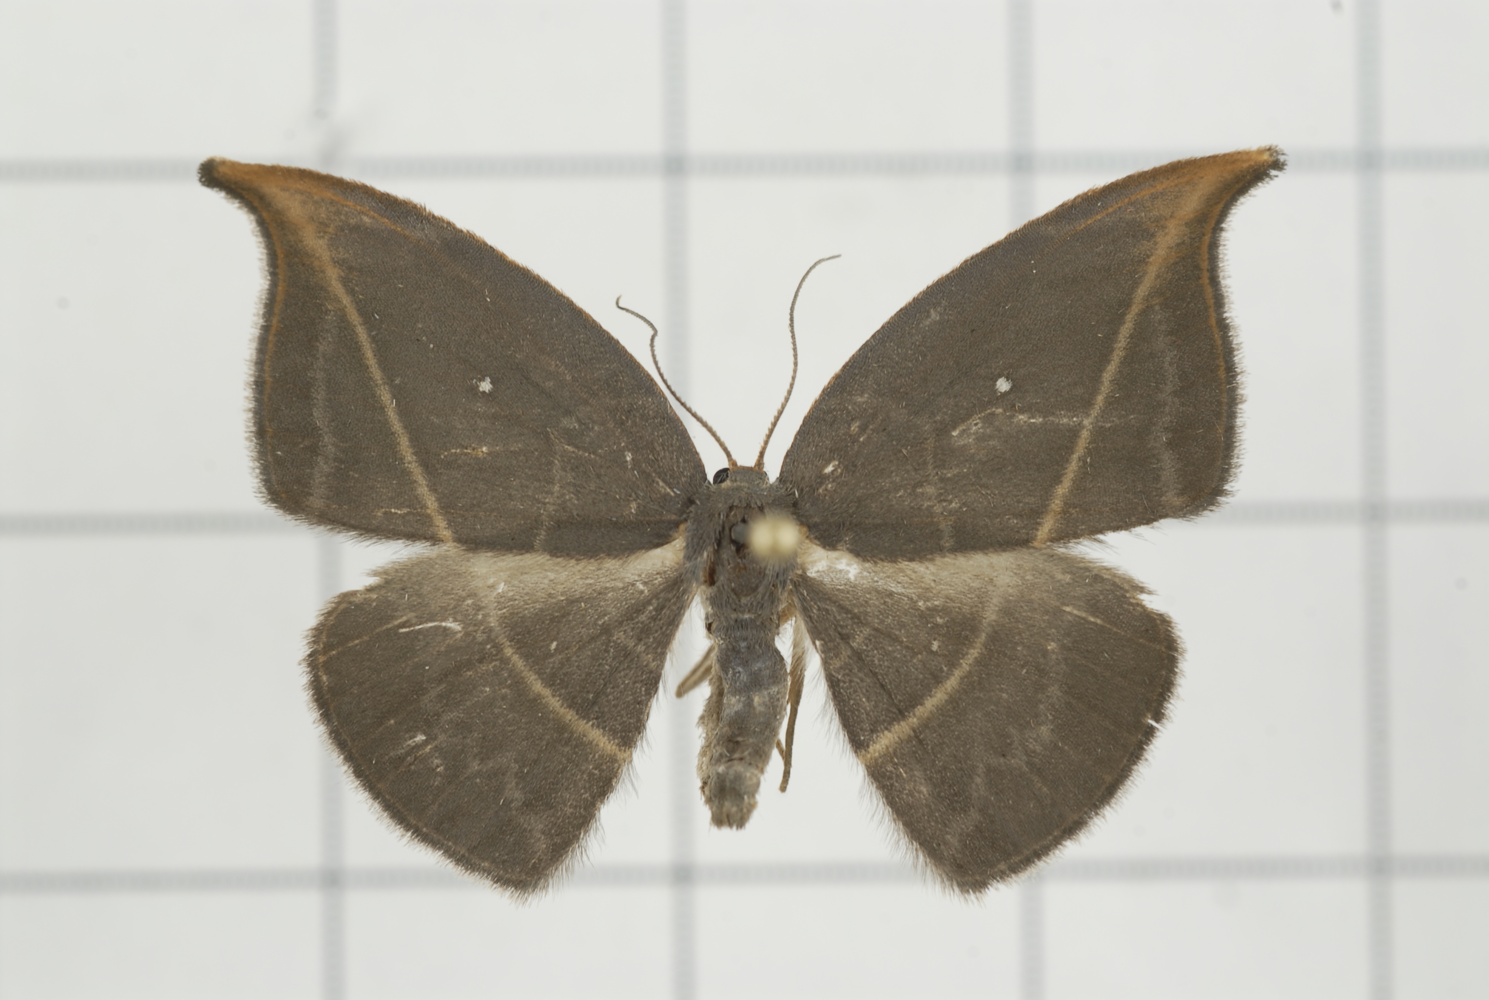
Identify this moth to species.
Microblepsis rugosa
